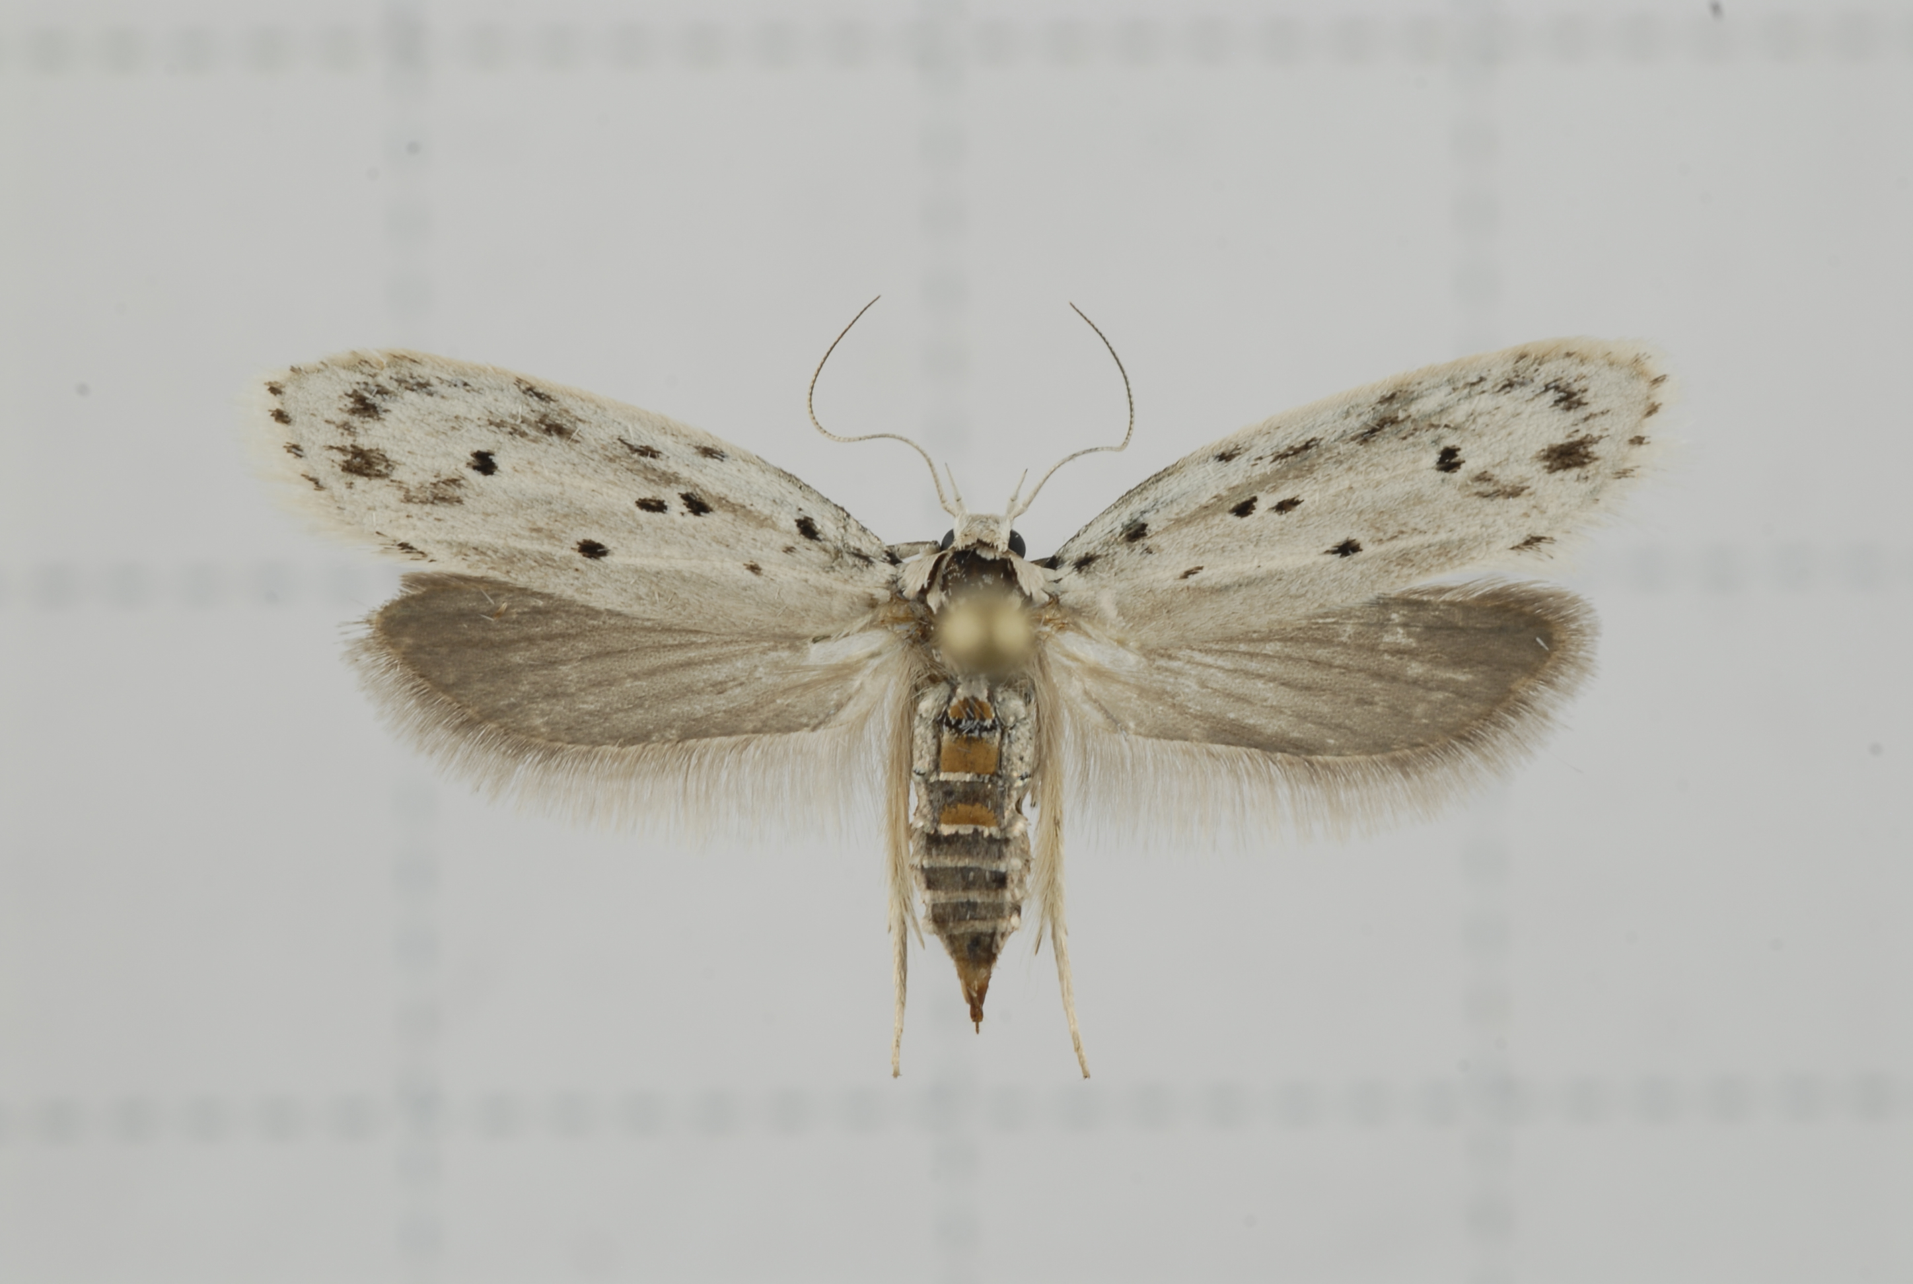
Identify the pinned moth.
Syntomaula simulatella
